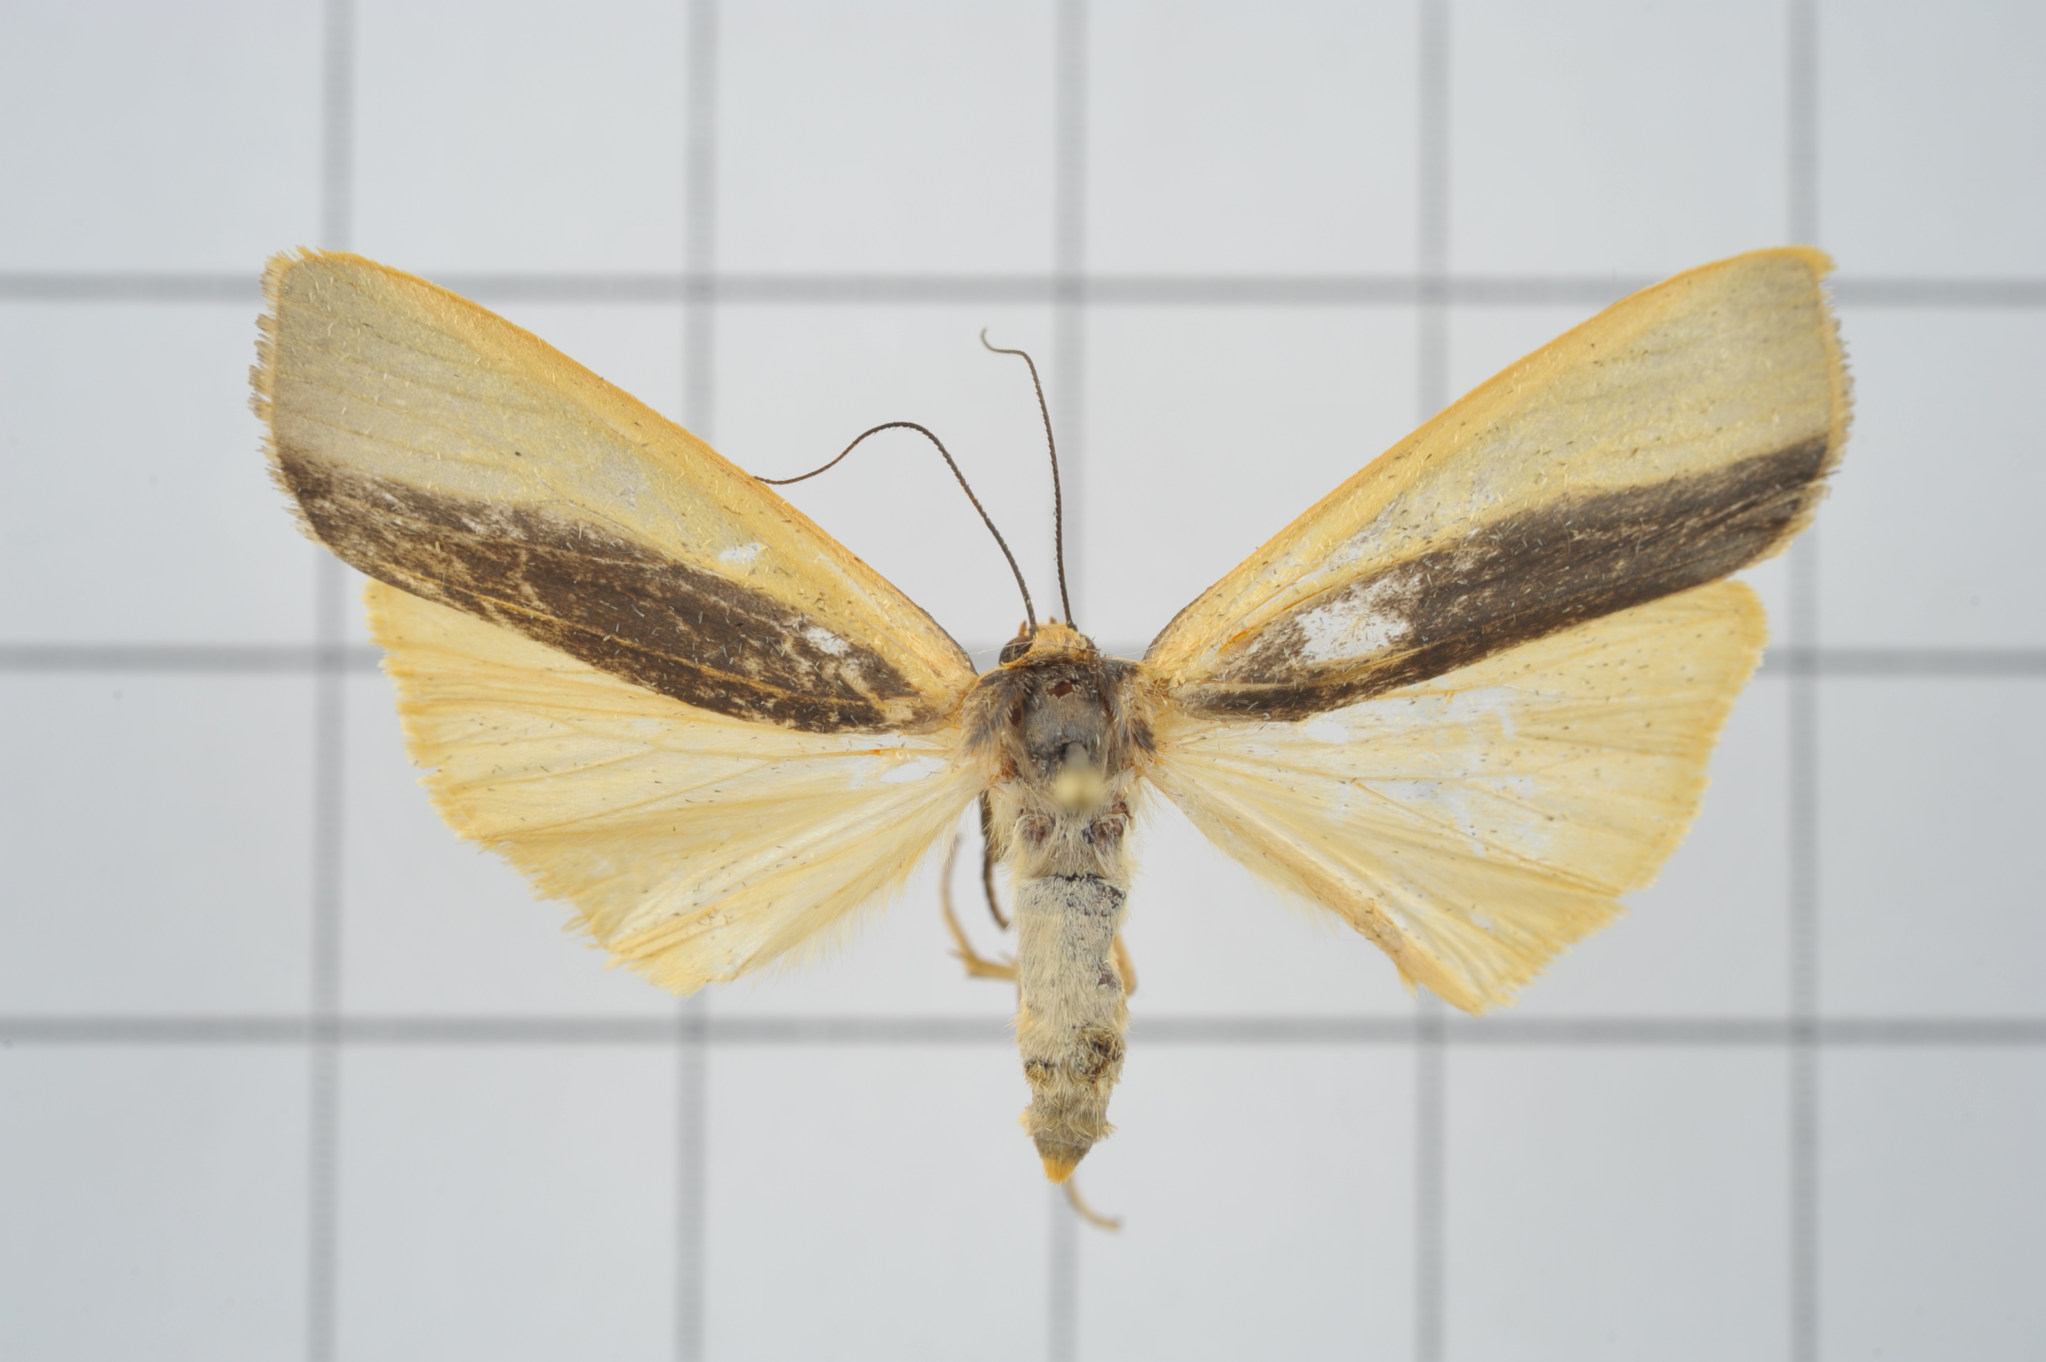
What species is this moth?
Hesudra divisa
